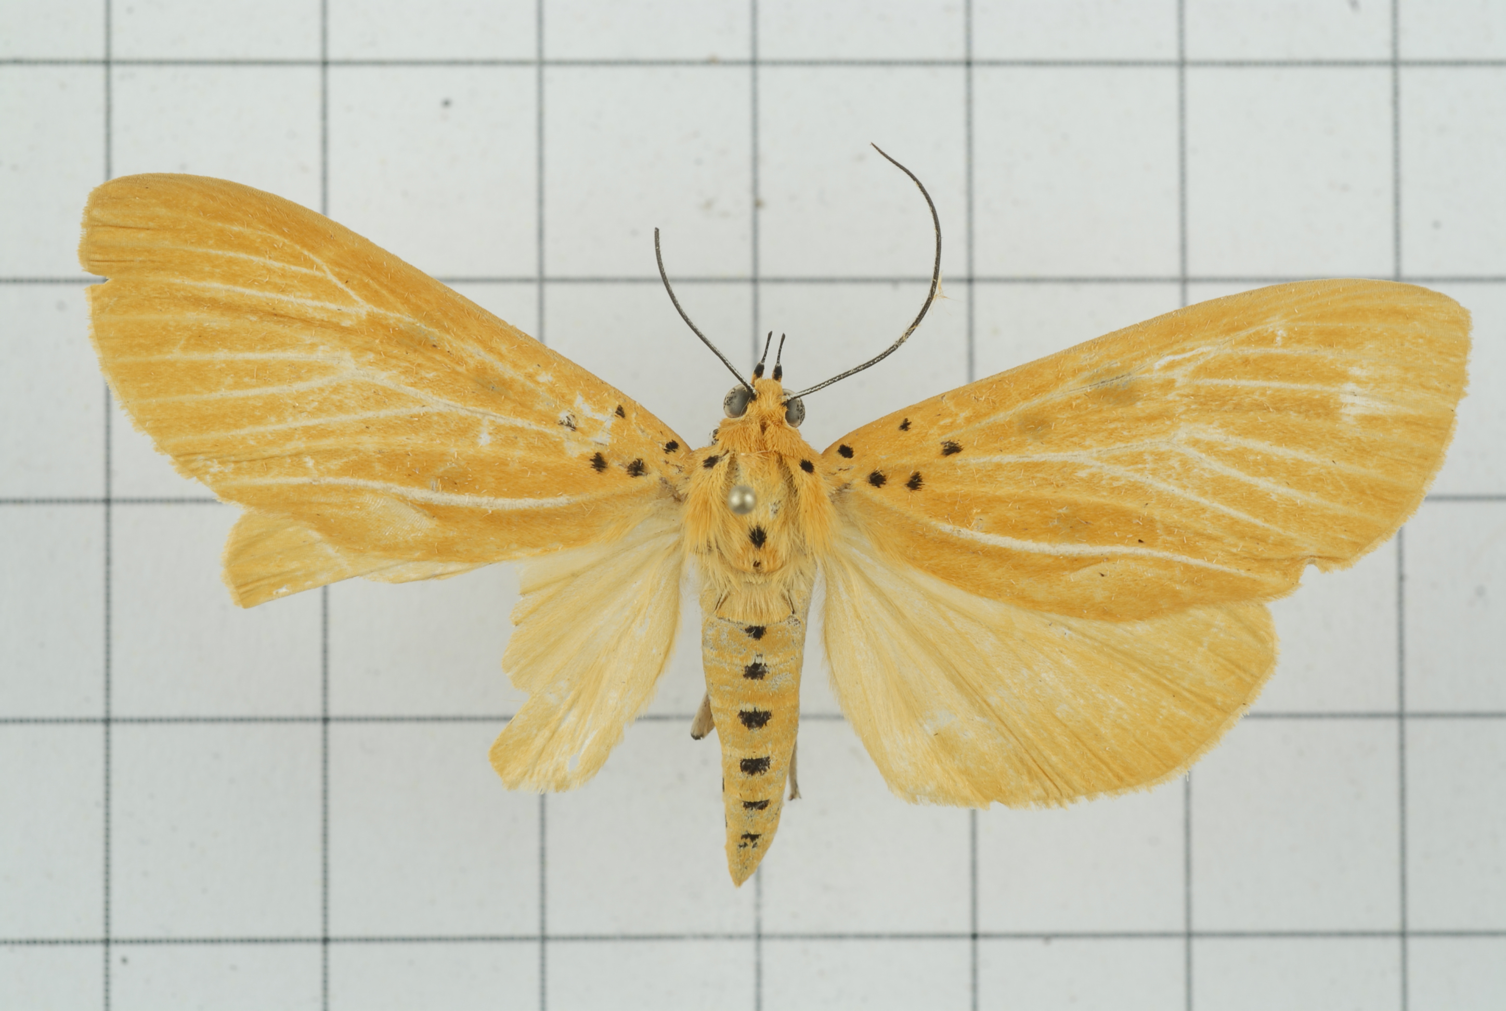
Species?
Asota egens confinis
